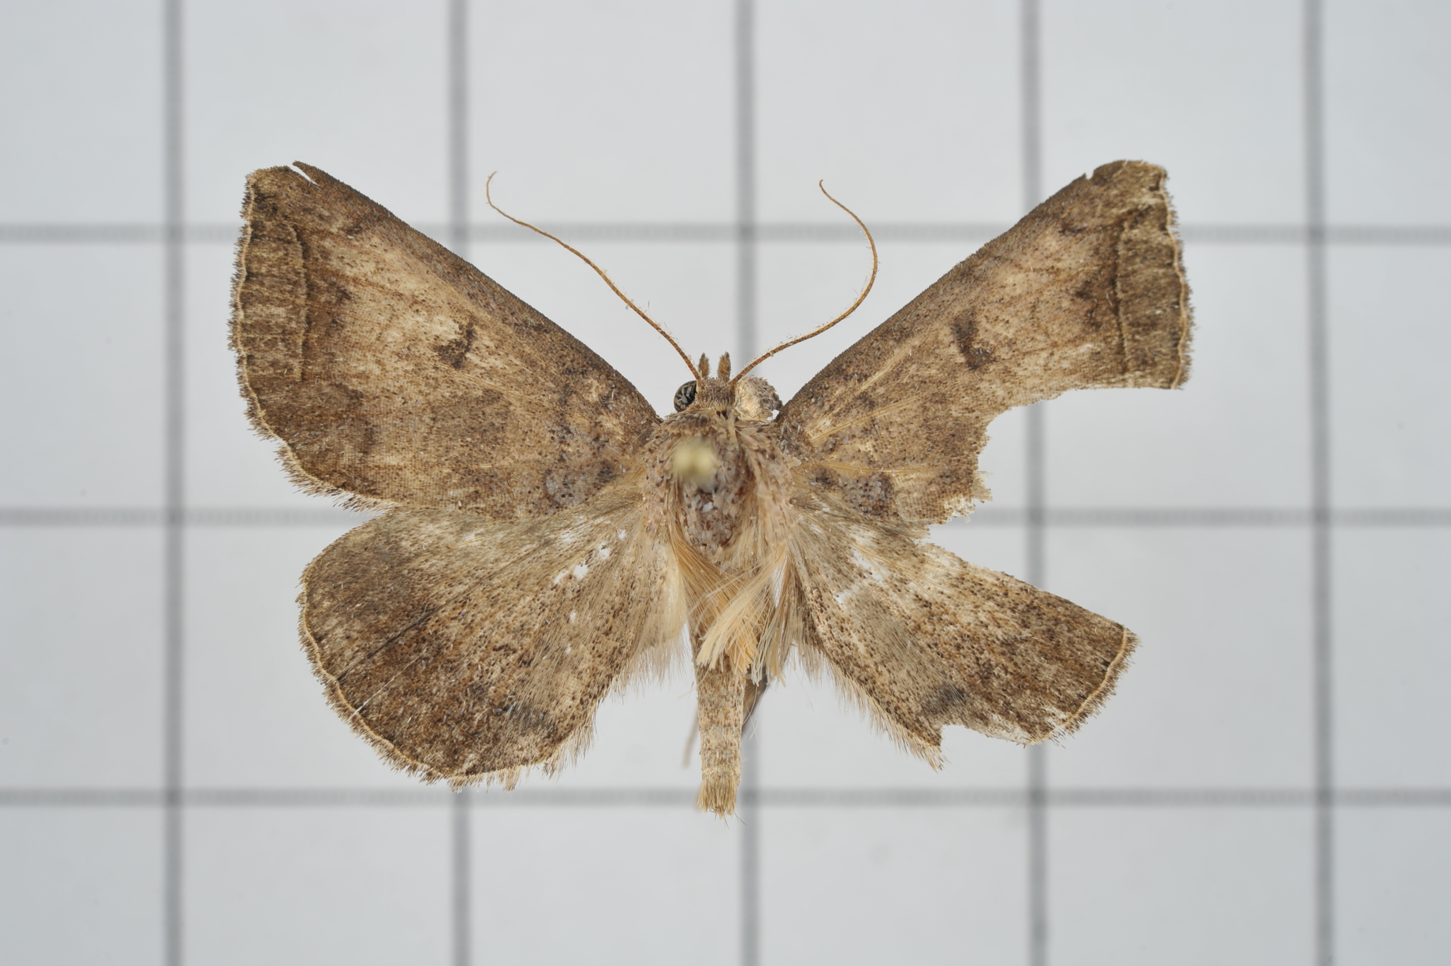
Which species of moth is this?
Blasticorhinus rivulosa
